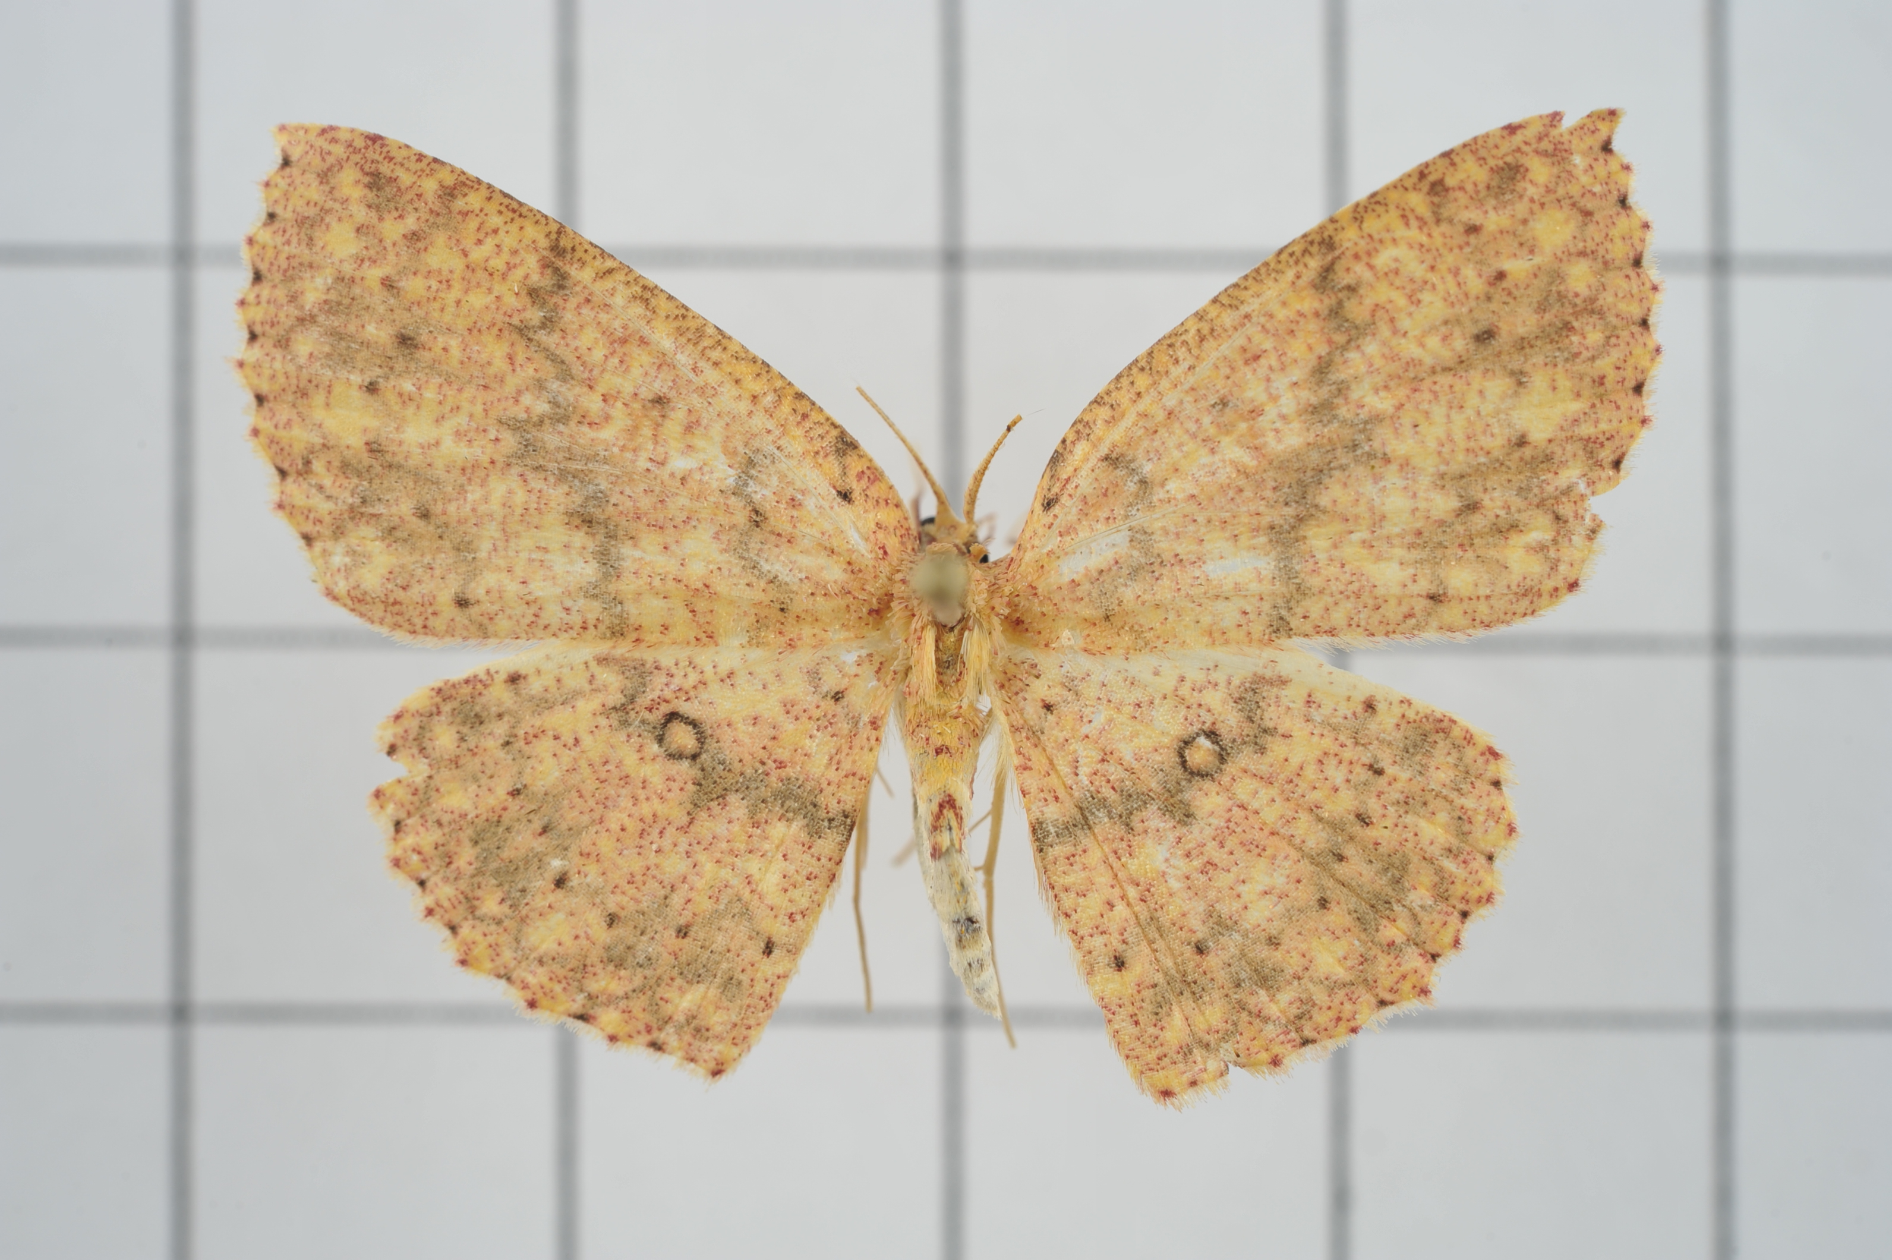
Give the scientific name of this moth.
Cyclophora effeminata
